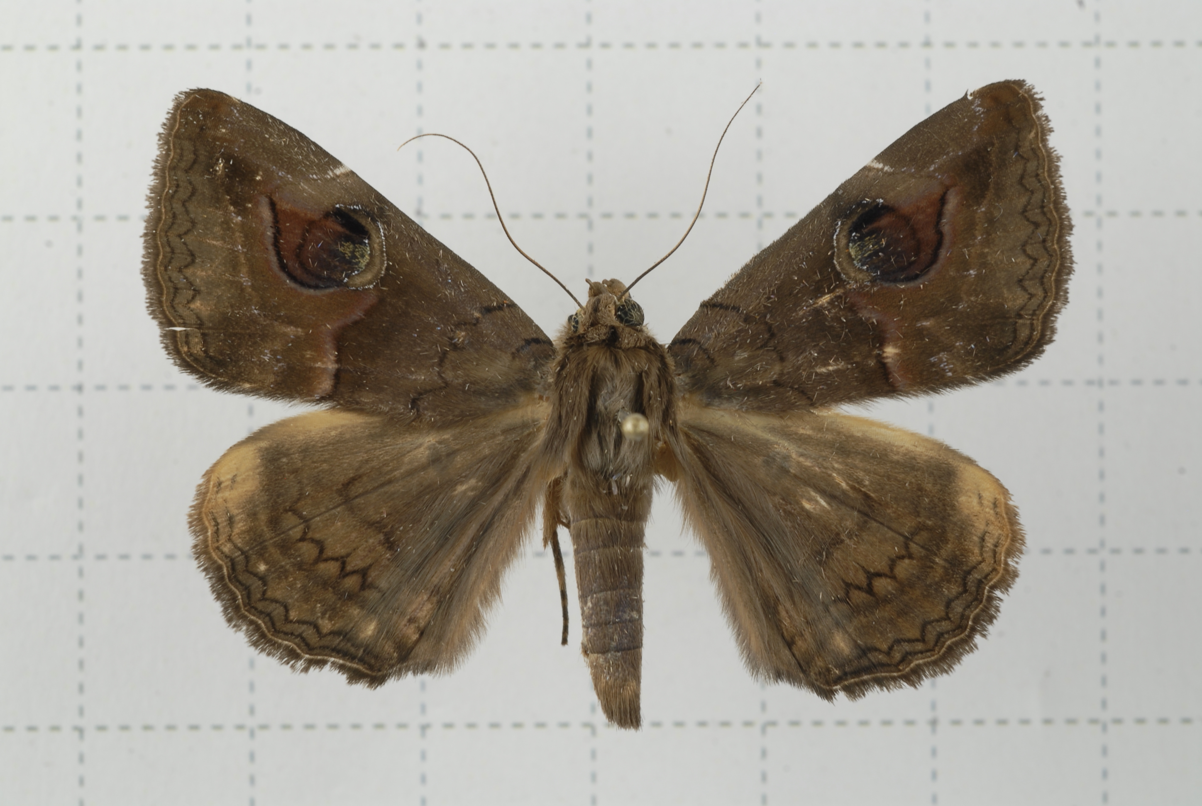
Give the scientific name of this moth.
Ommatophora luminosa
